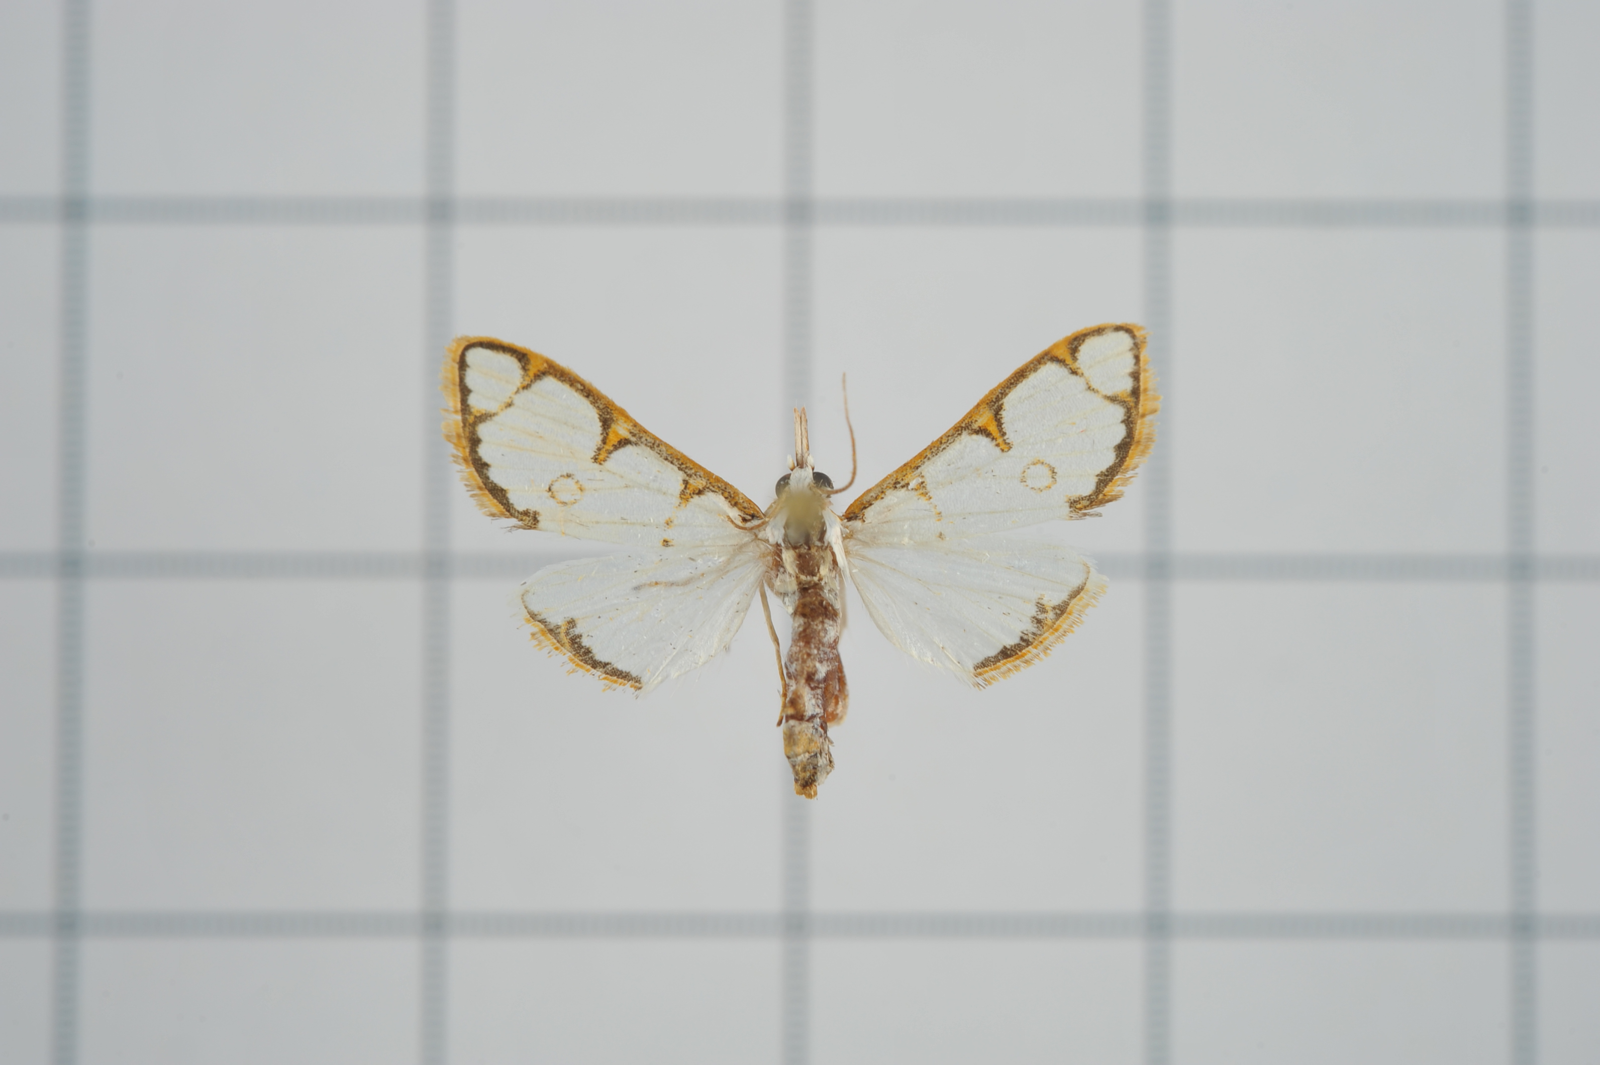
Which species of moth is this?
Cirrhochrista brizoalis
